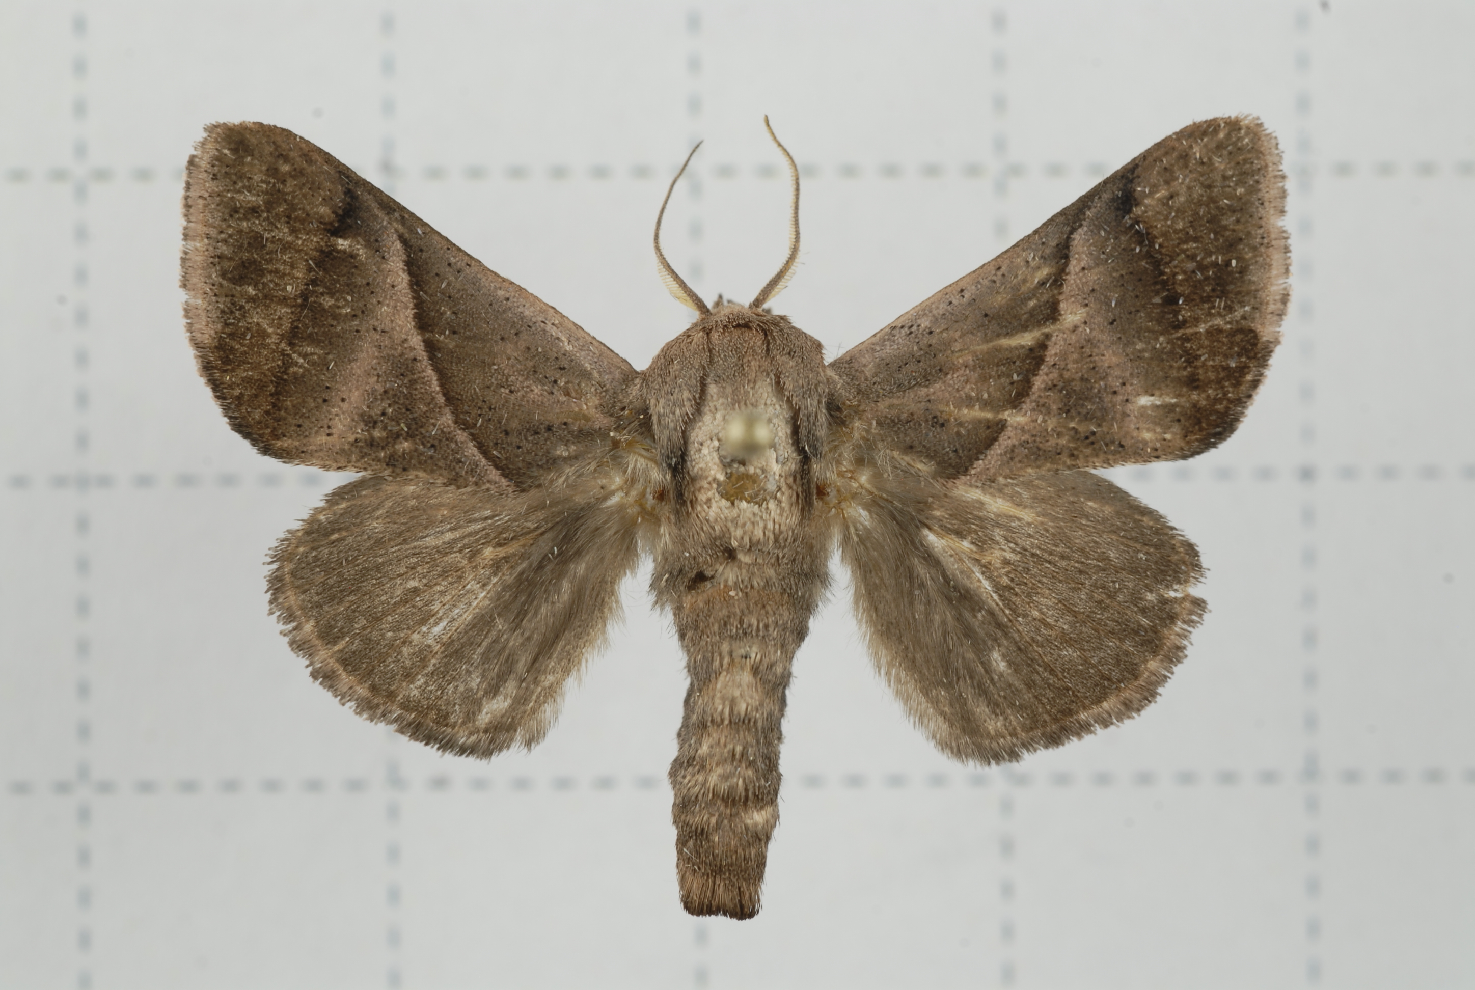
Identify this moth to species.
Setora postornata
